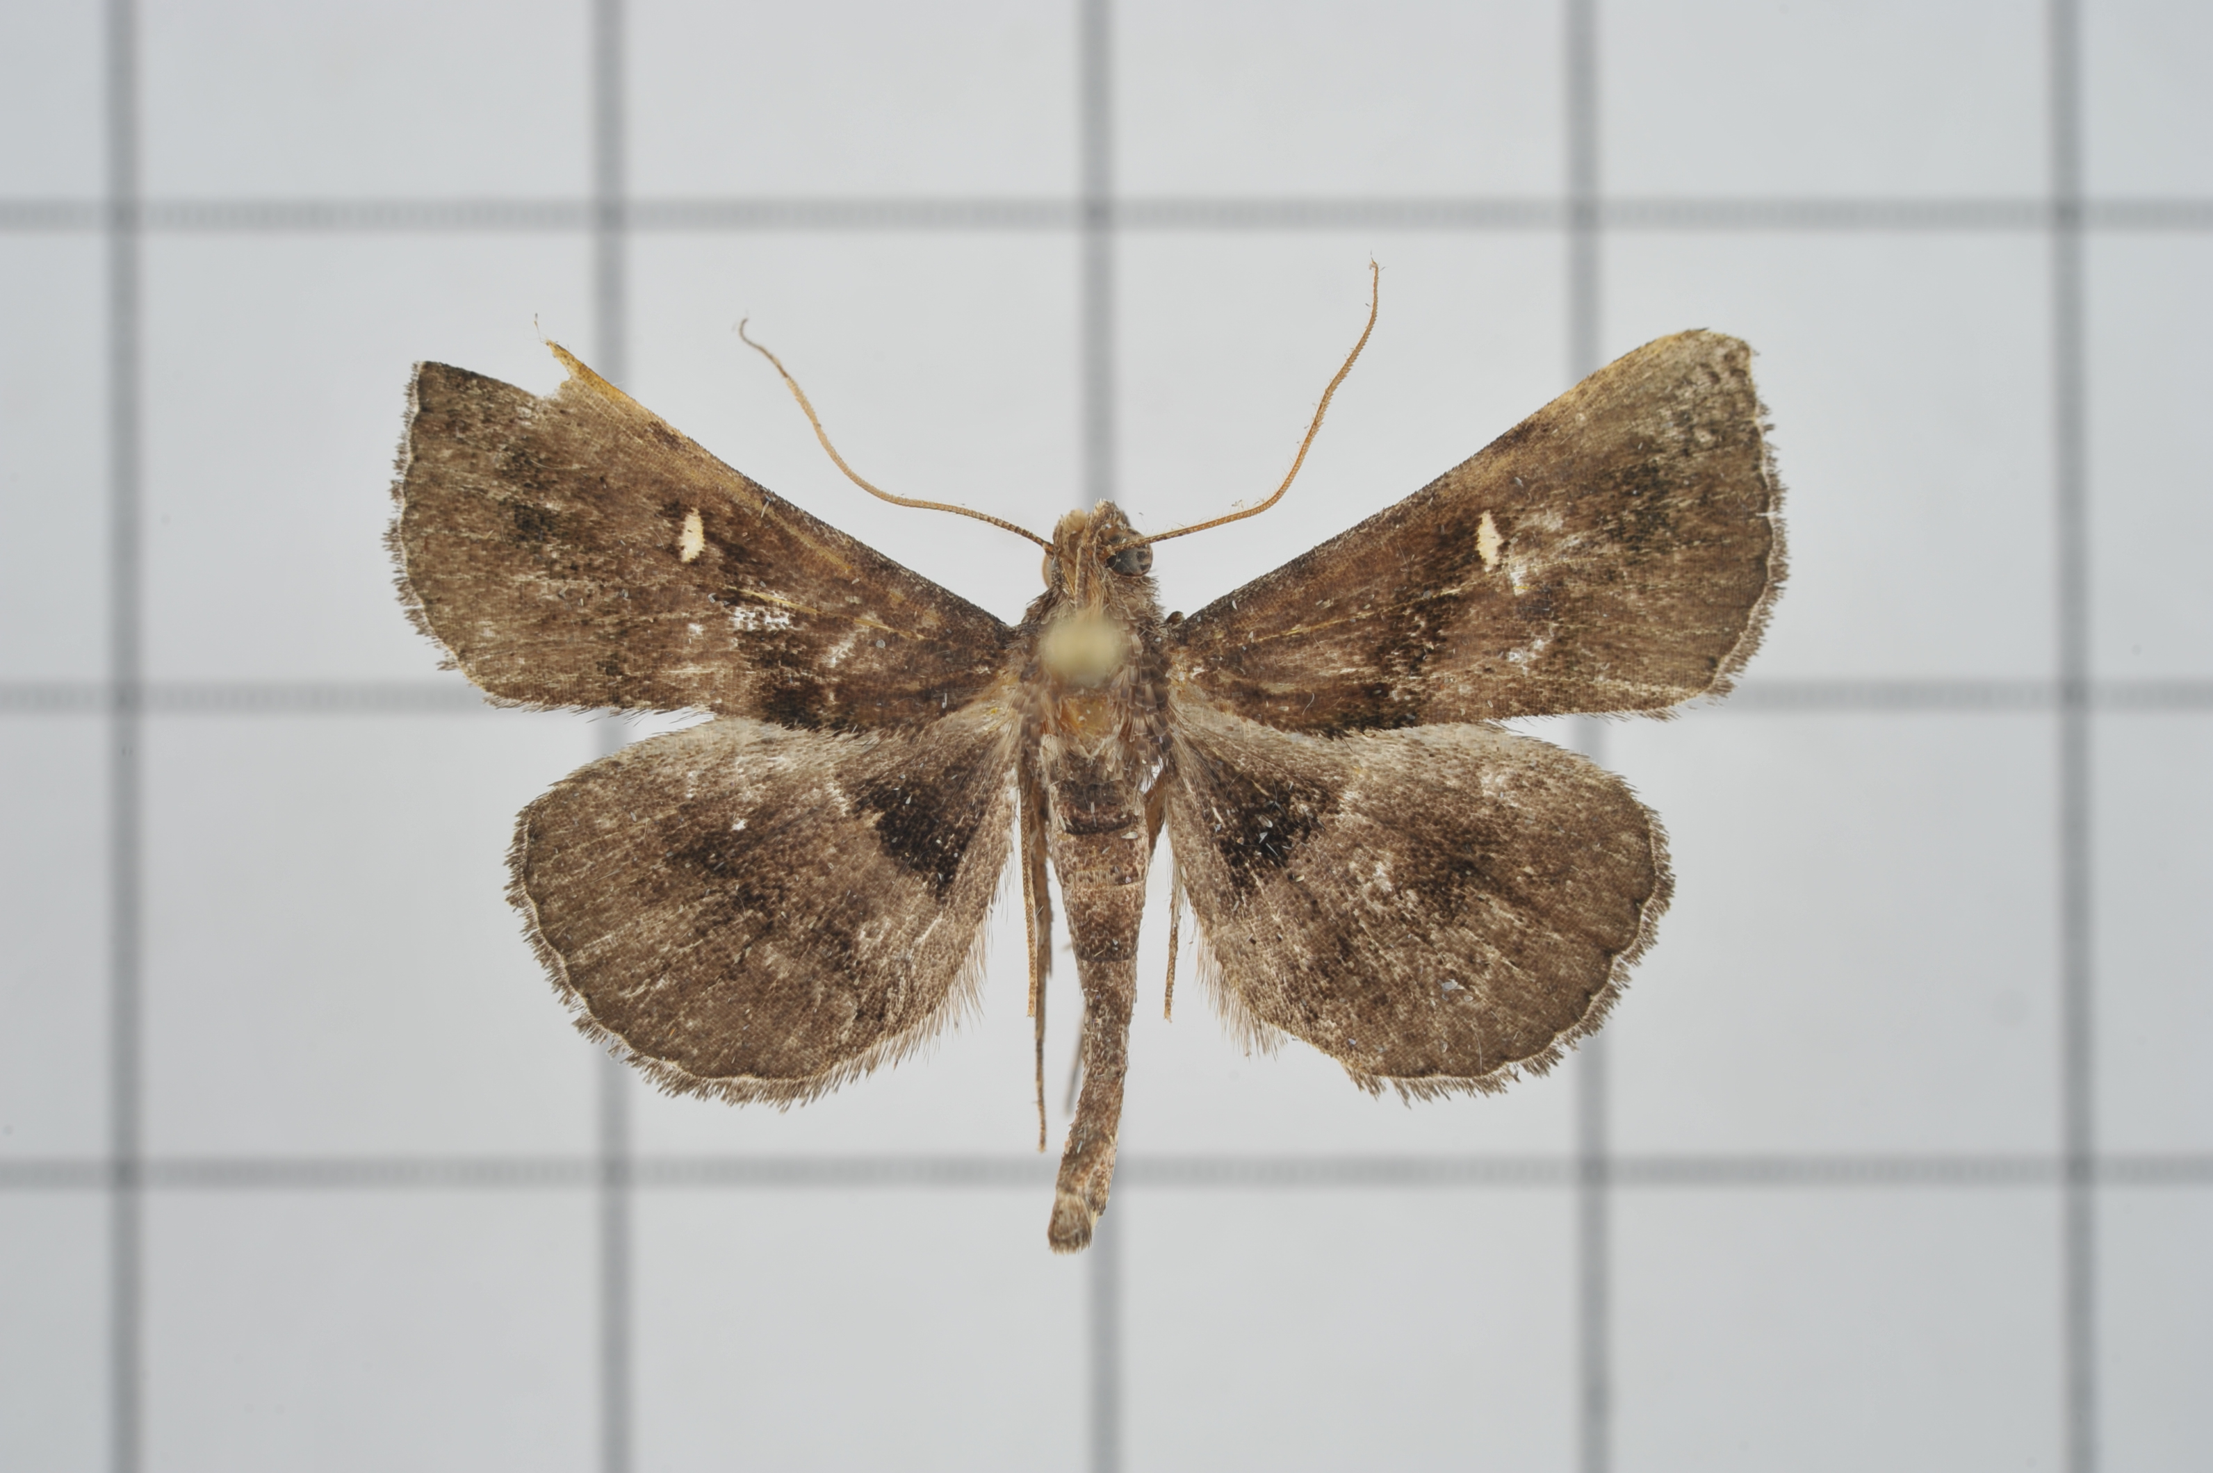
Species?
Hadennia mysalis
